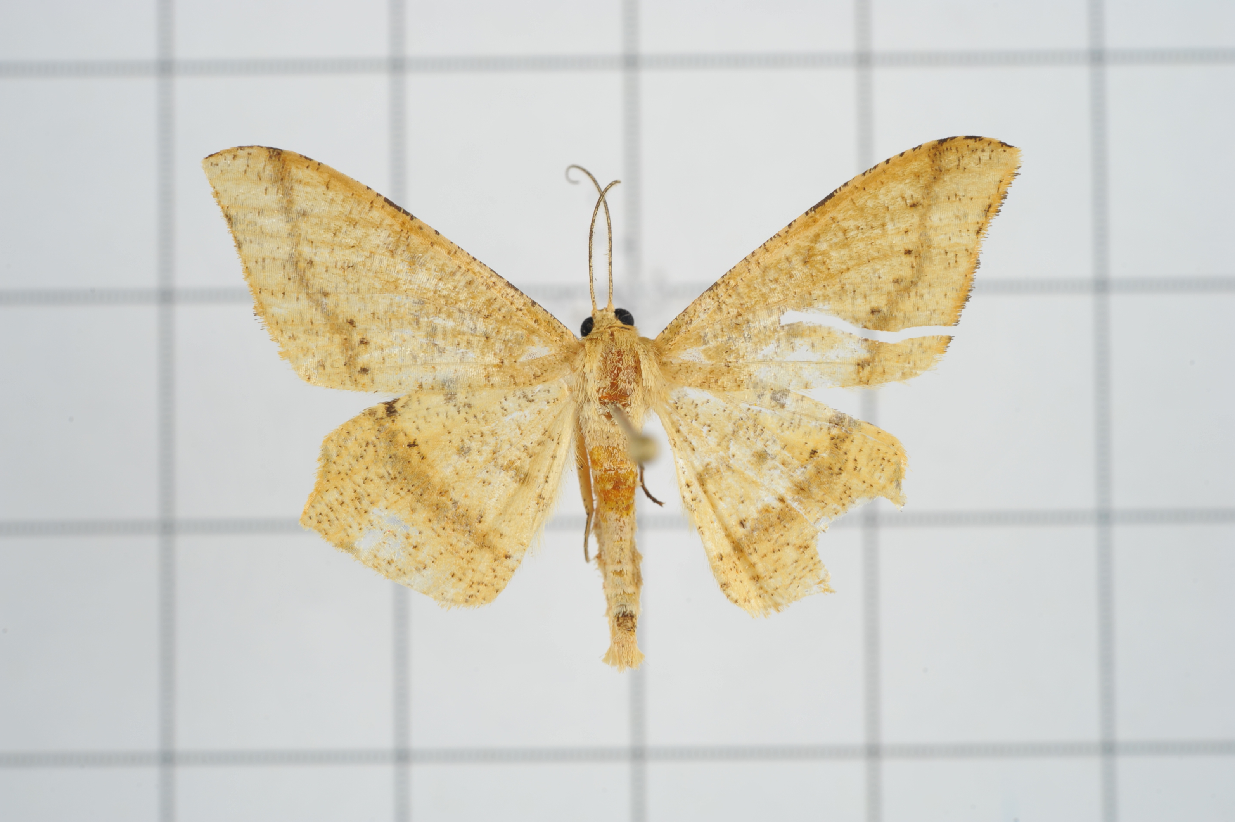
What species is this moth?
Krananda falcata
